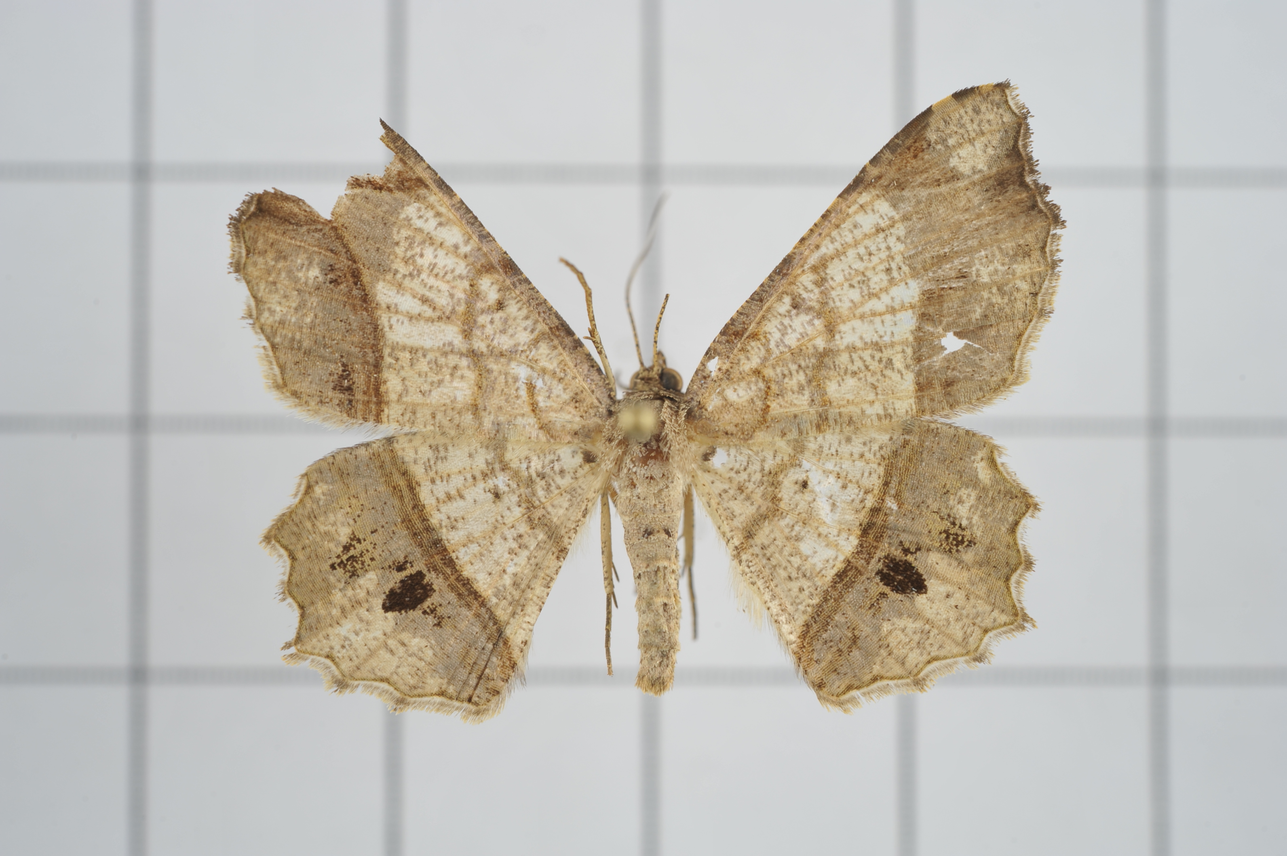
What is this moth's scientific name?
Chiasmia intermediaria
